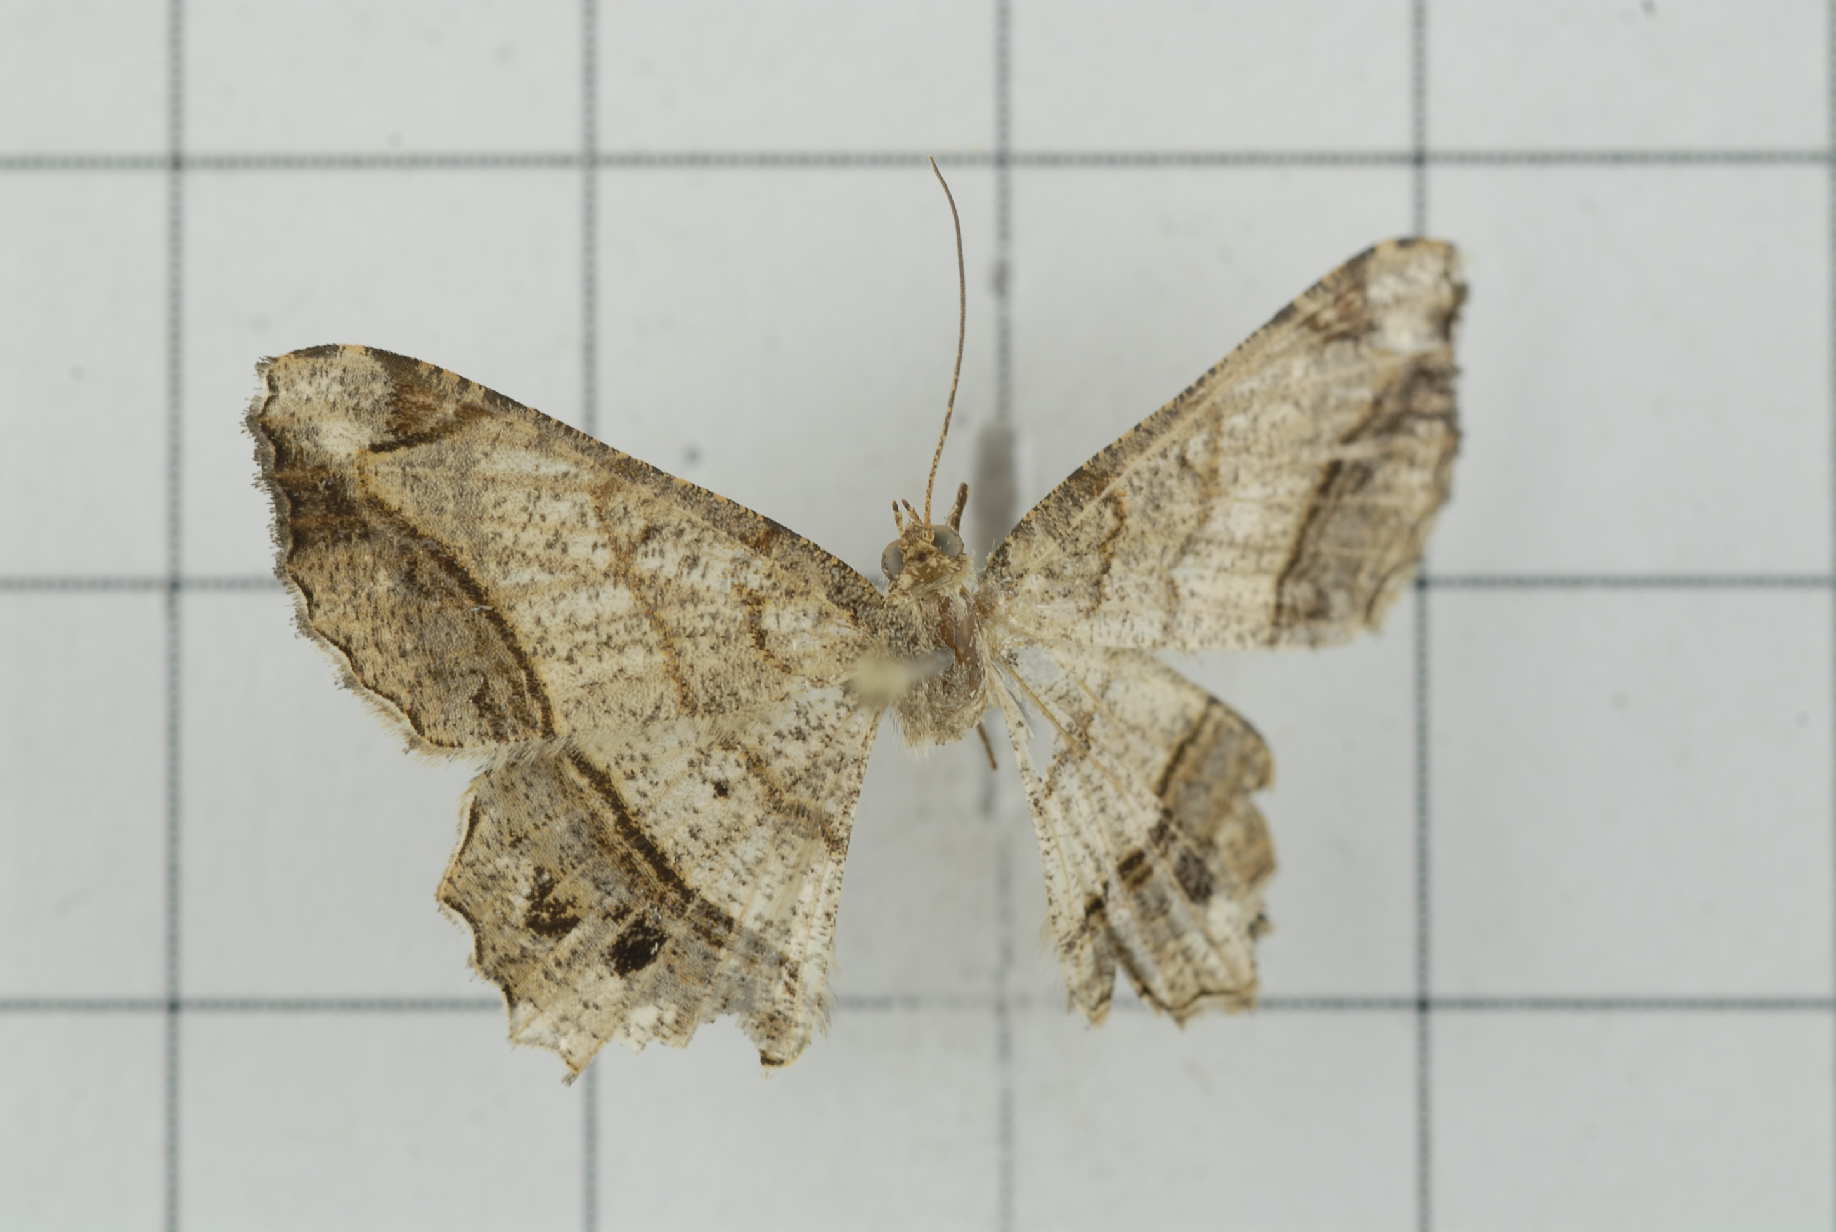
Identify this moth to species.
Chiasmia intermediaria
